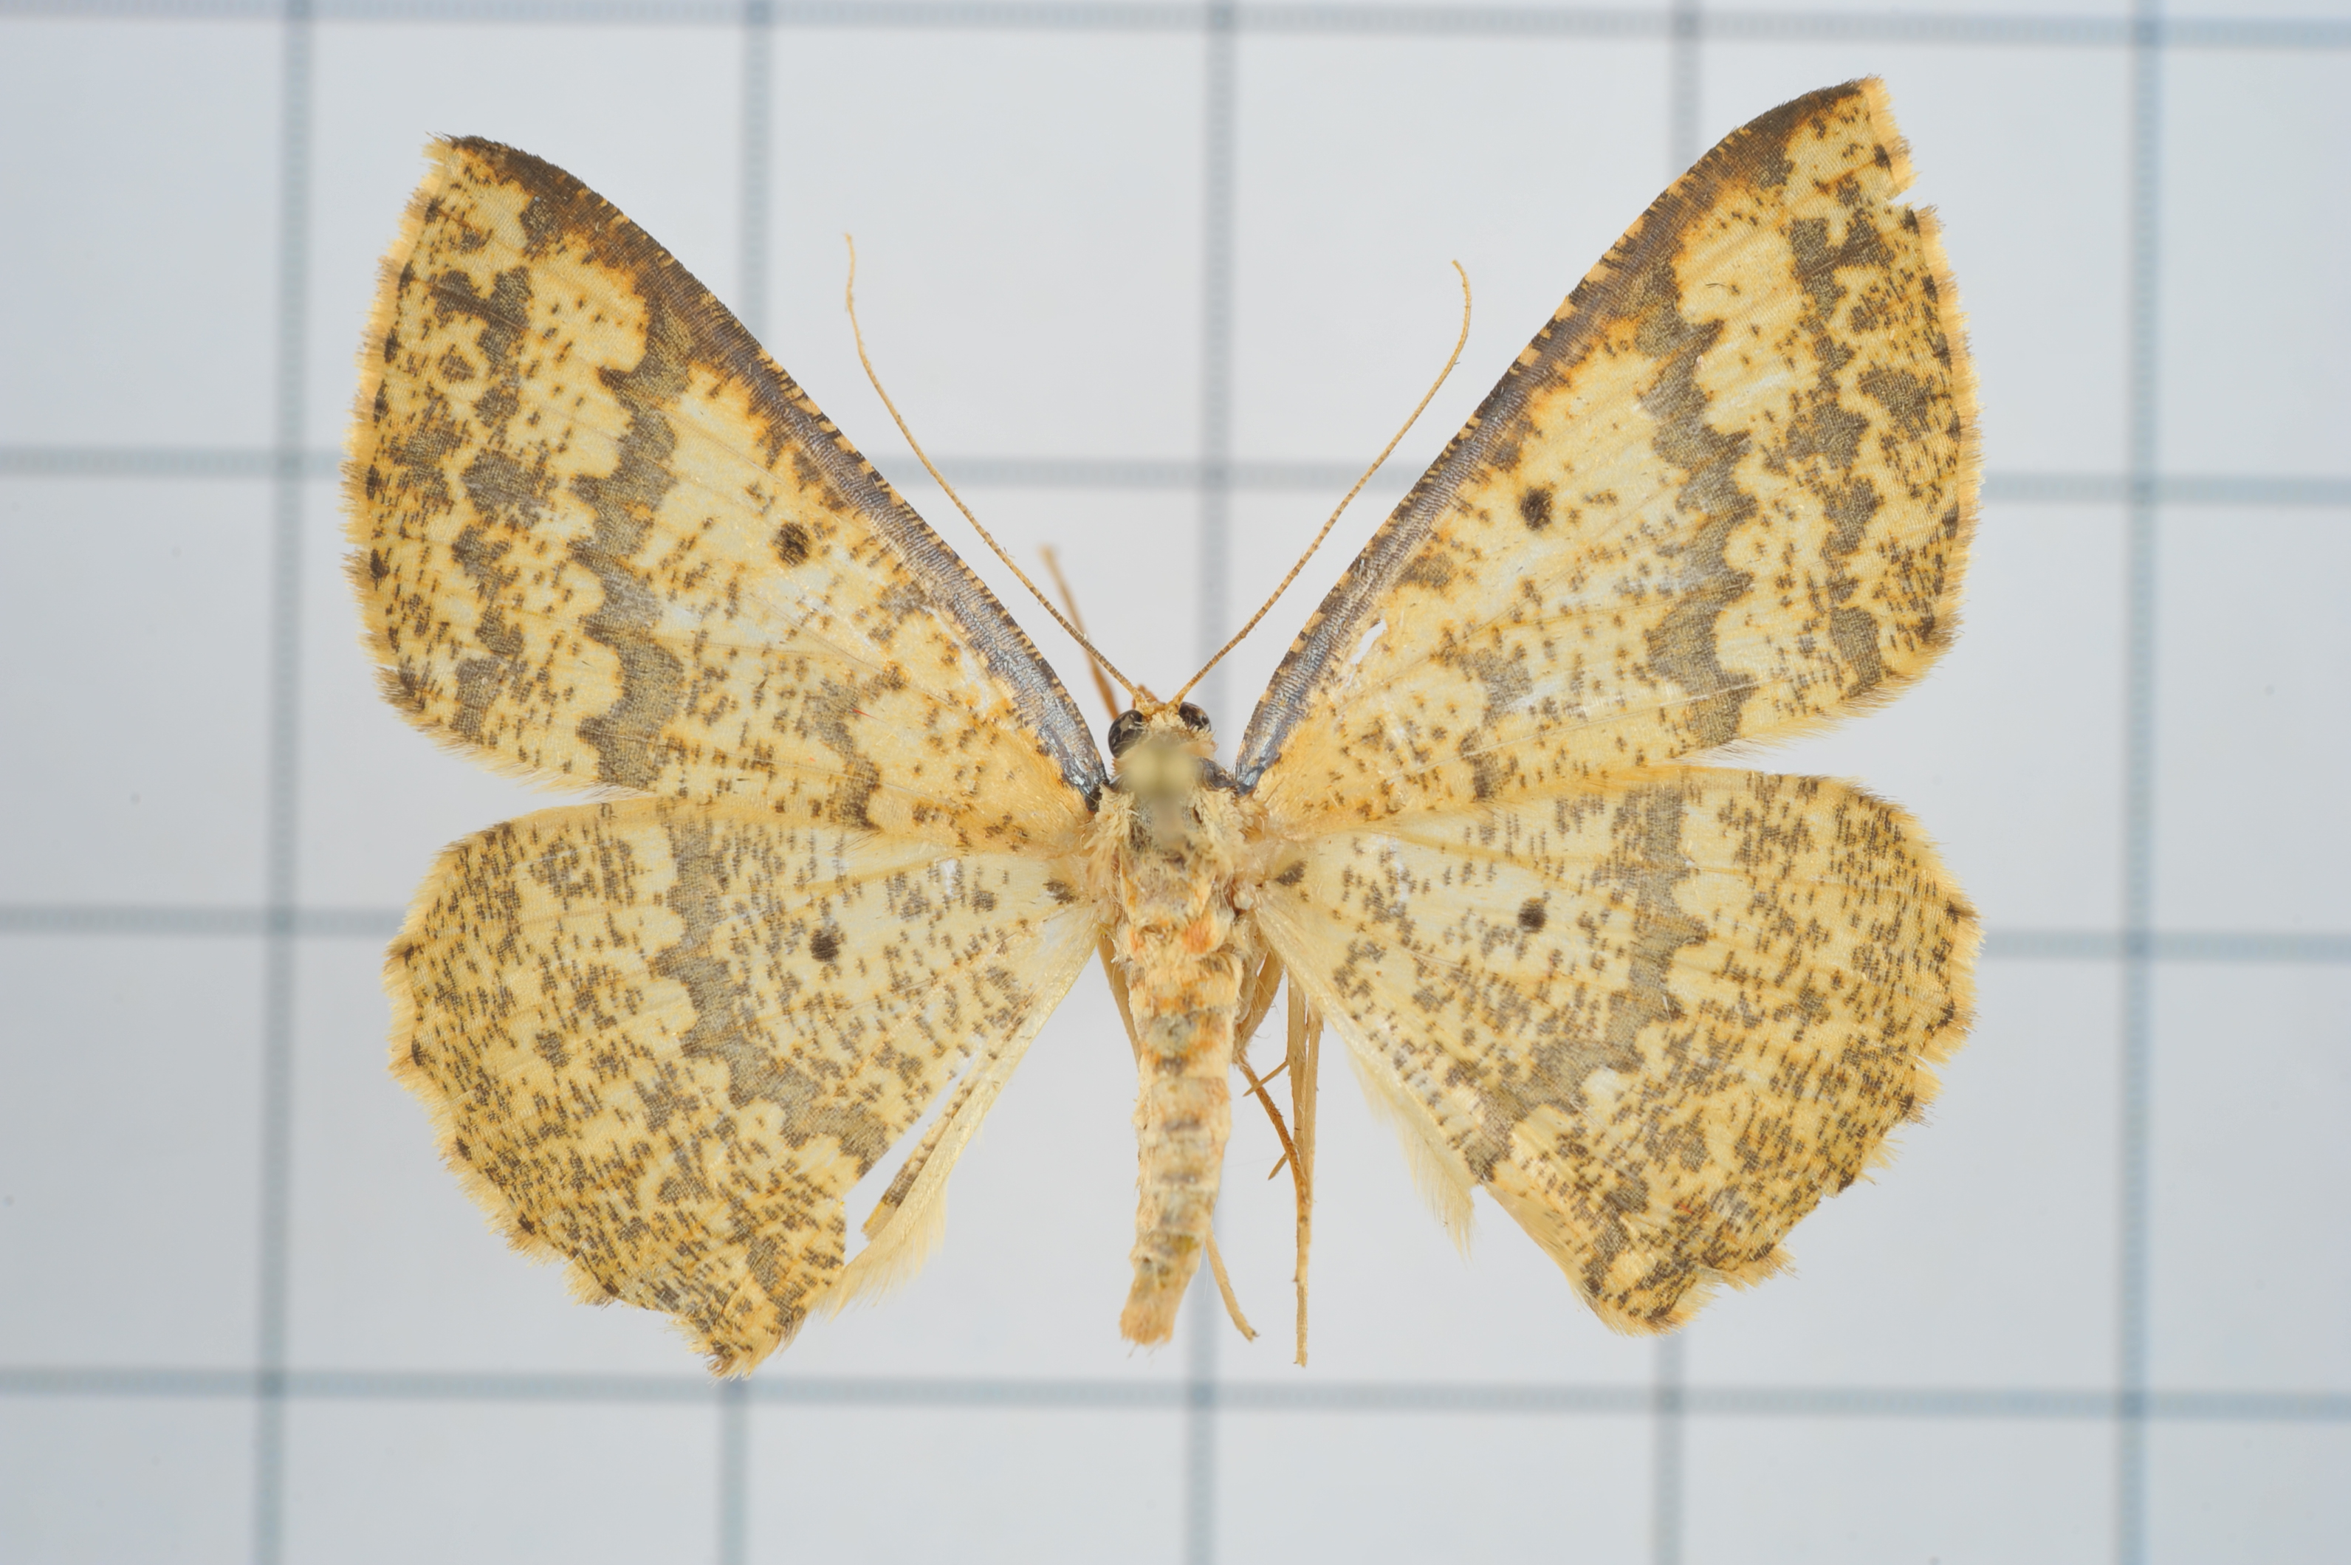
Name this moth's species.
Synegia estherodes
